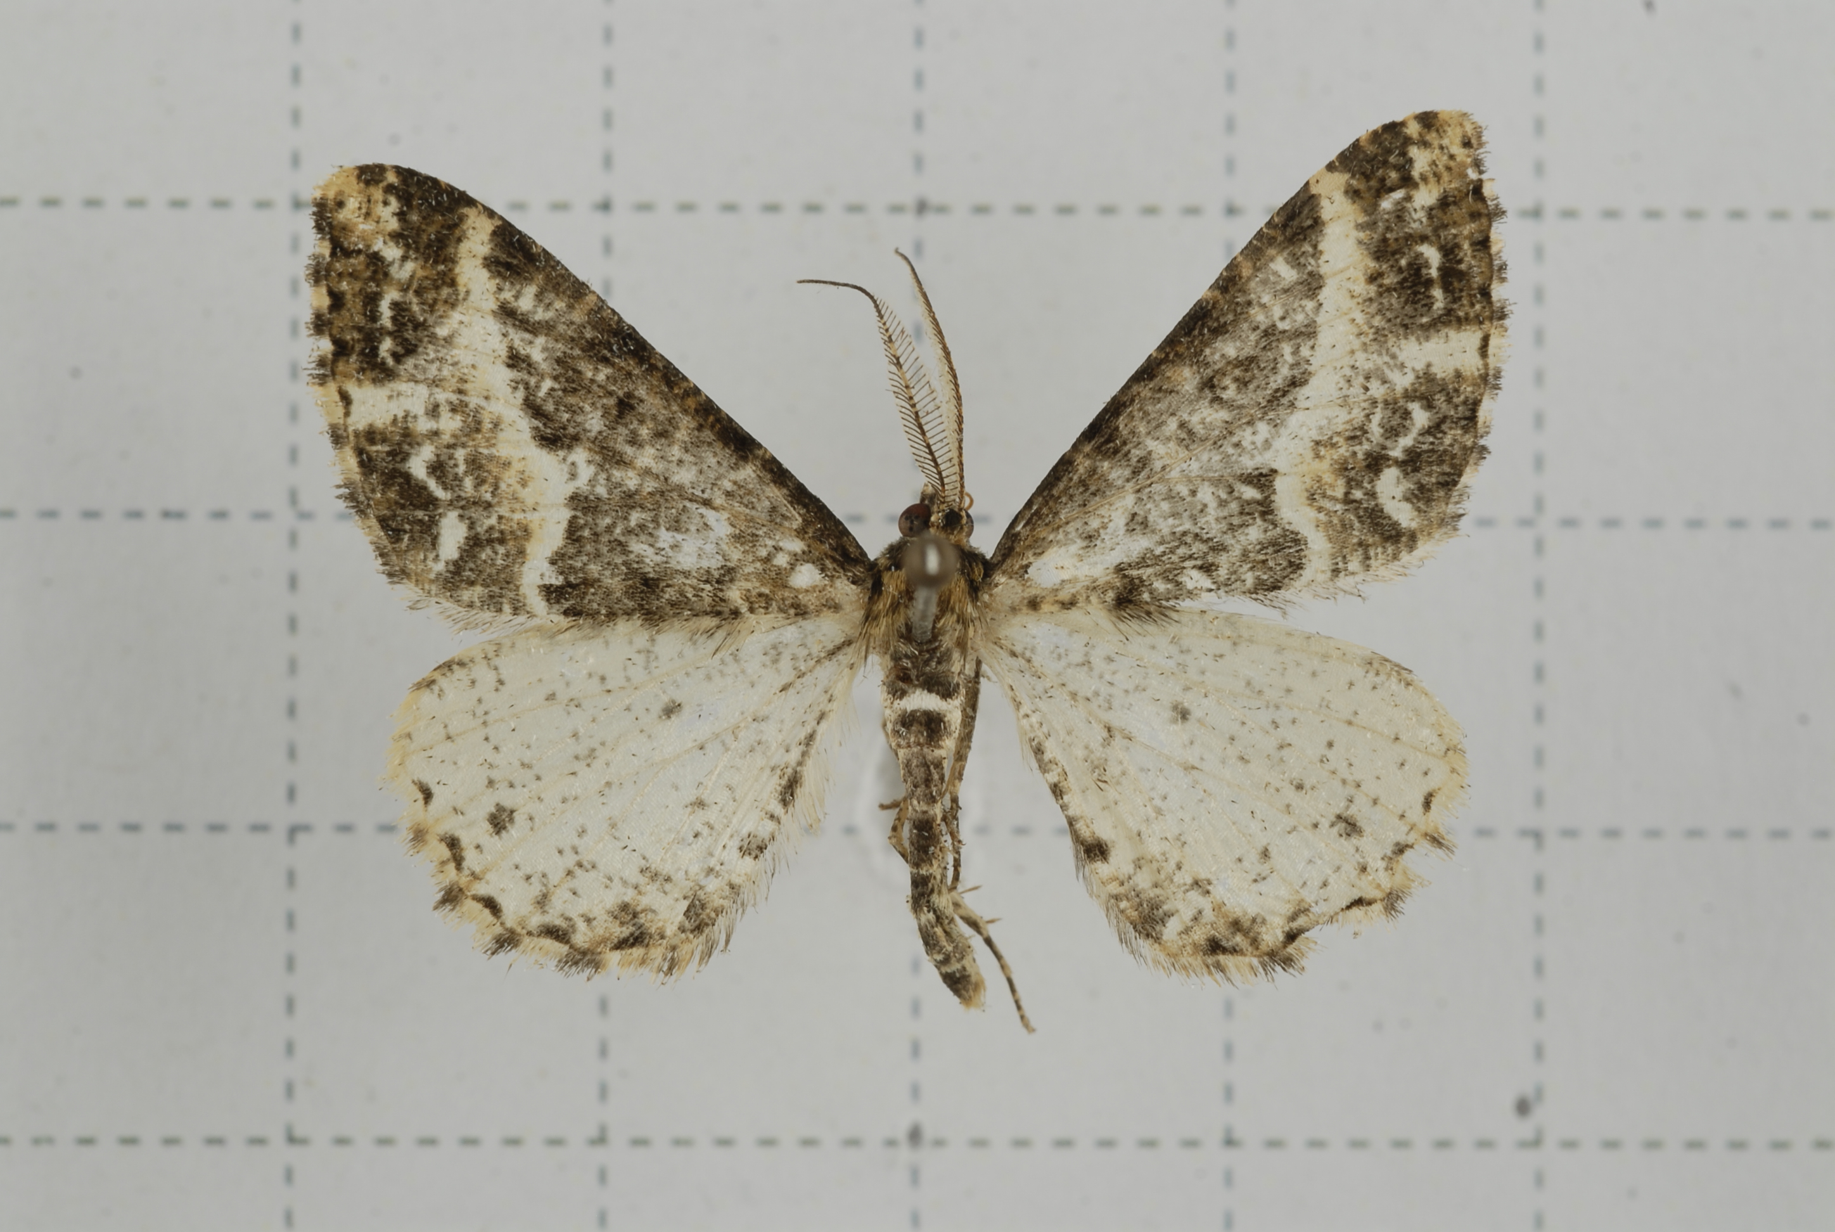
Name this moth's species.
Harutalcis fumigata
